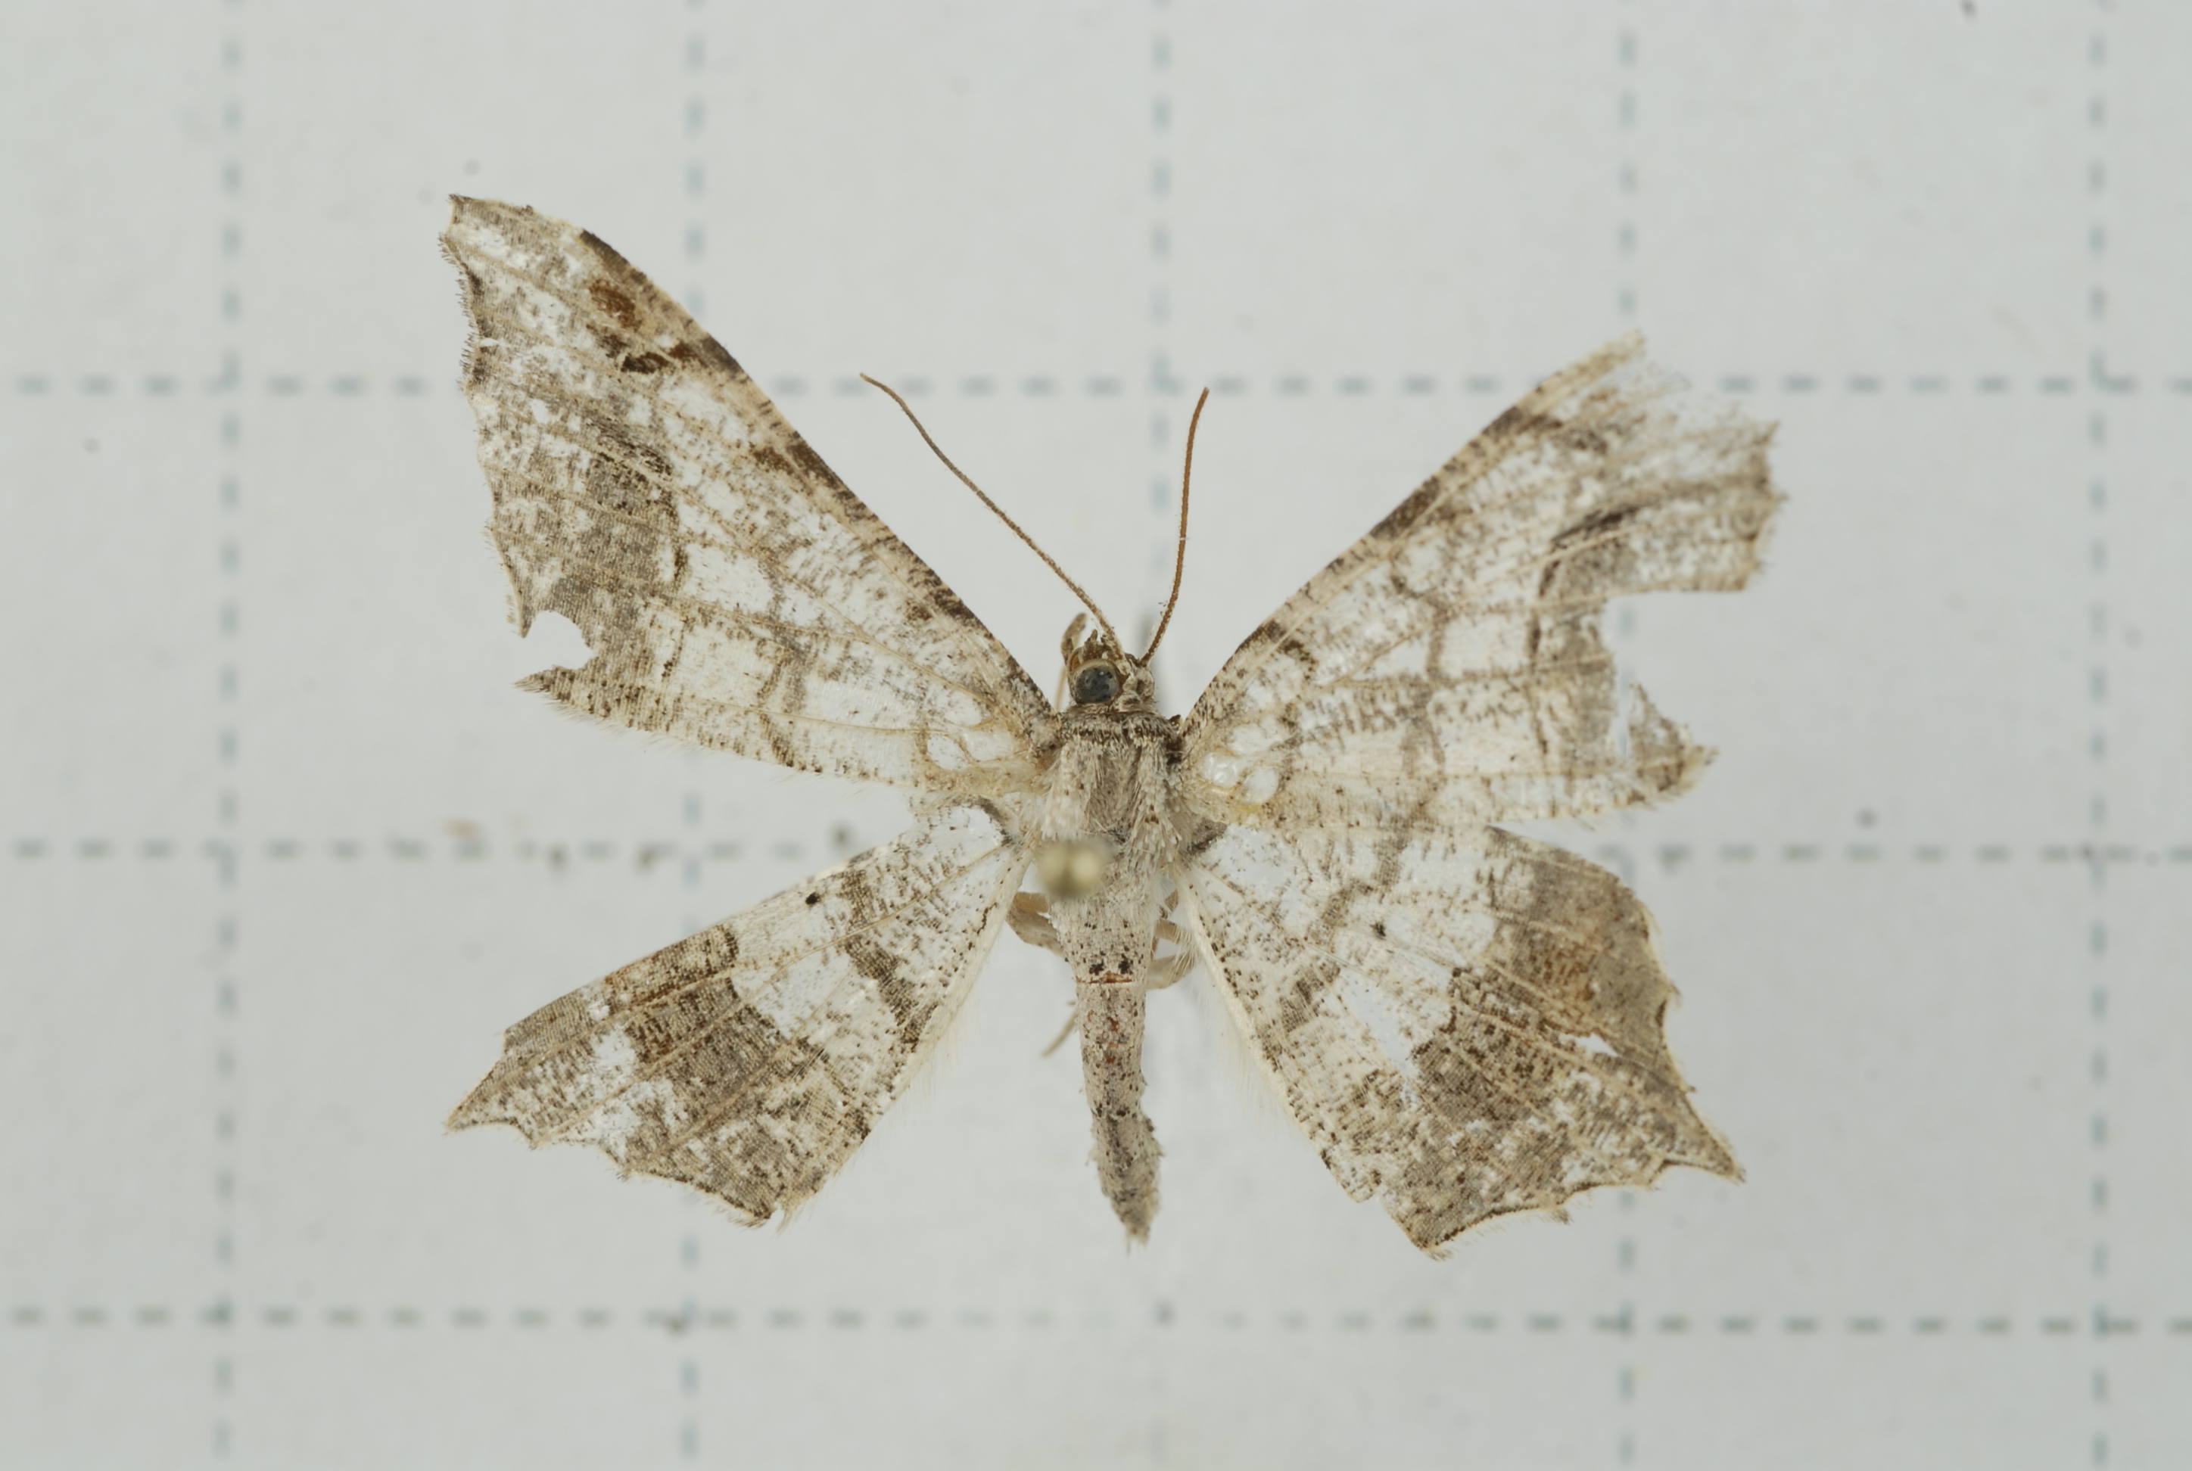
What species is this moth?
Chiasmia emersaria
